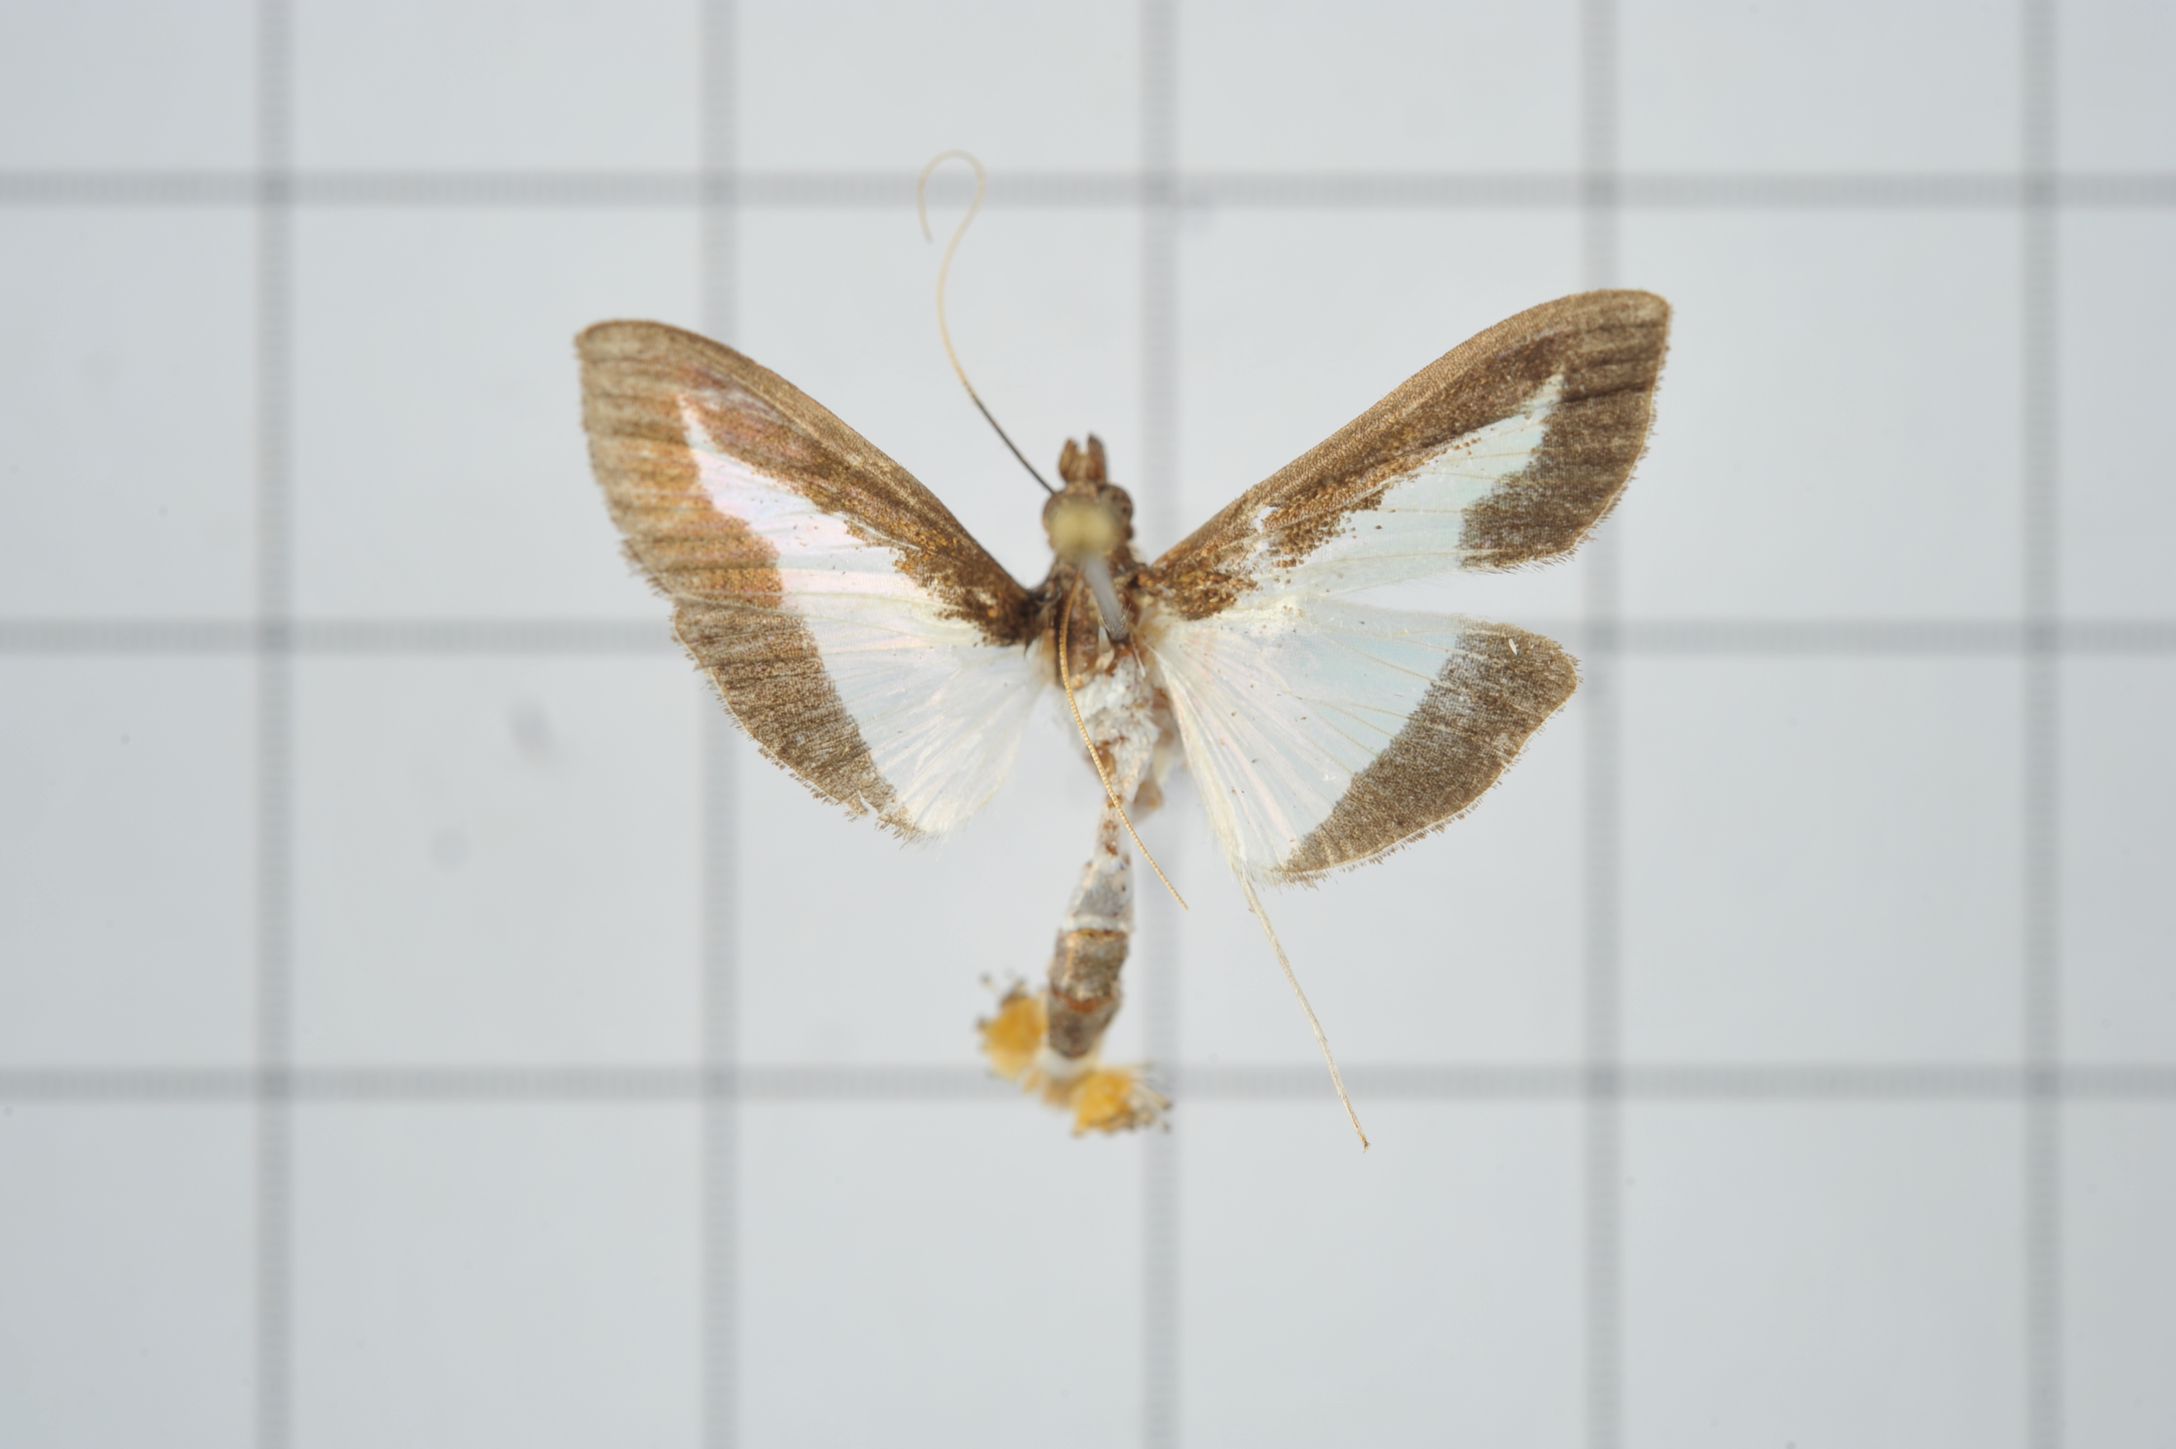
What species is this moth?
Diaphania indica
